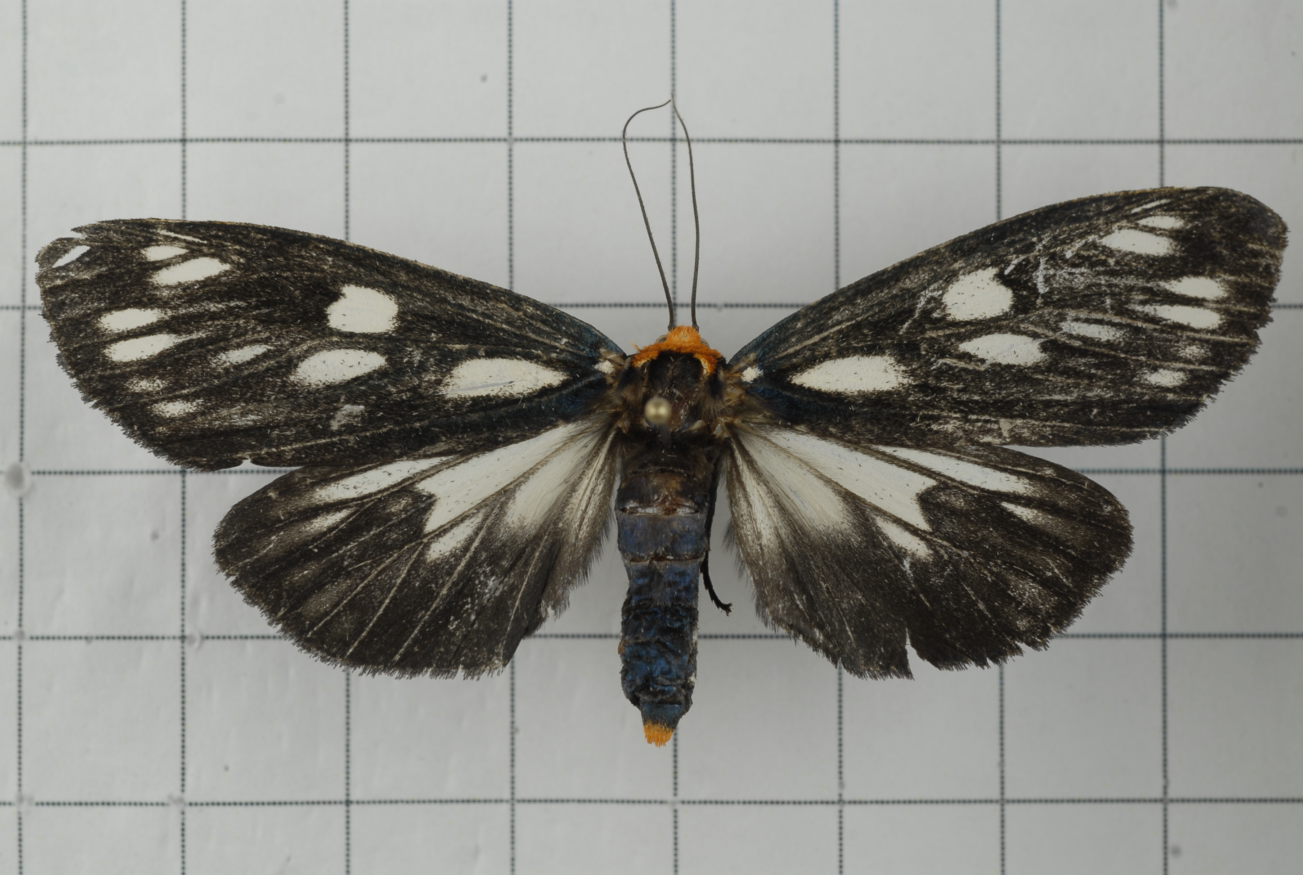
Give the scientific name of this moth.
Macrobrochis gigas
